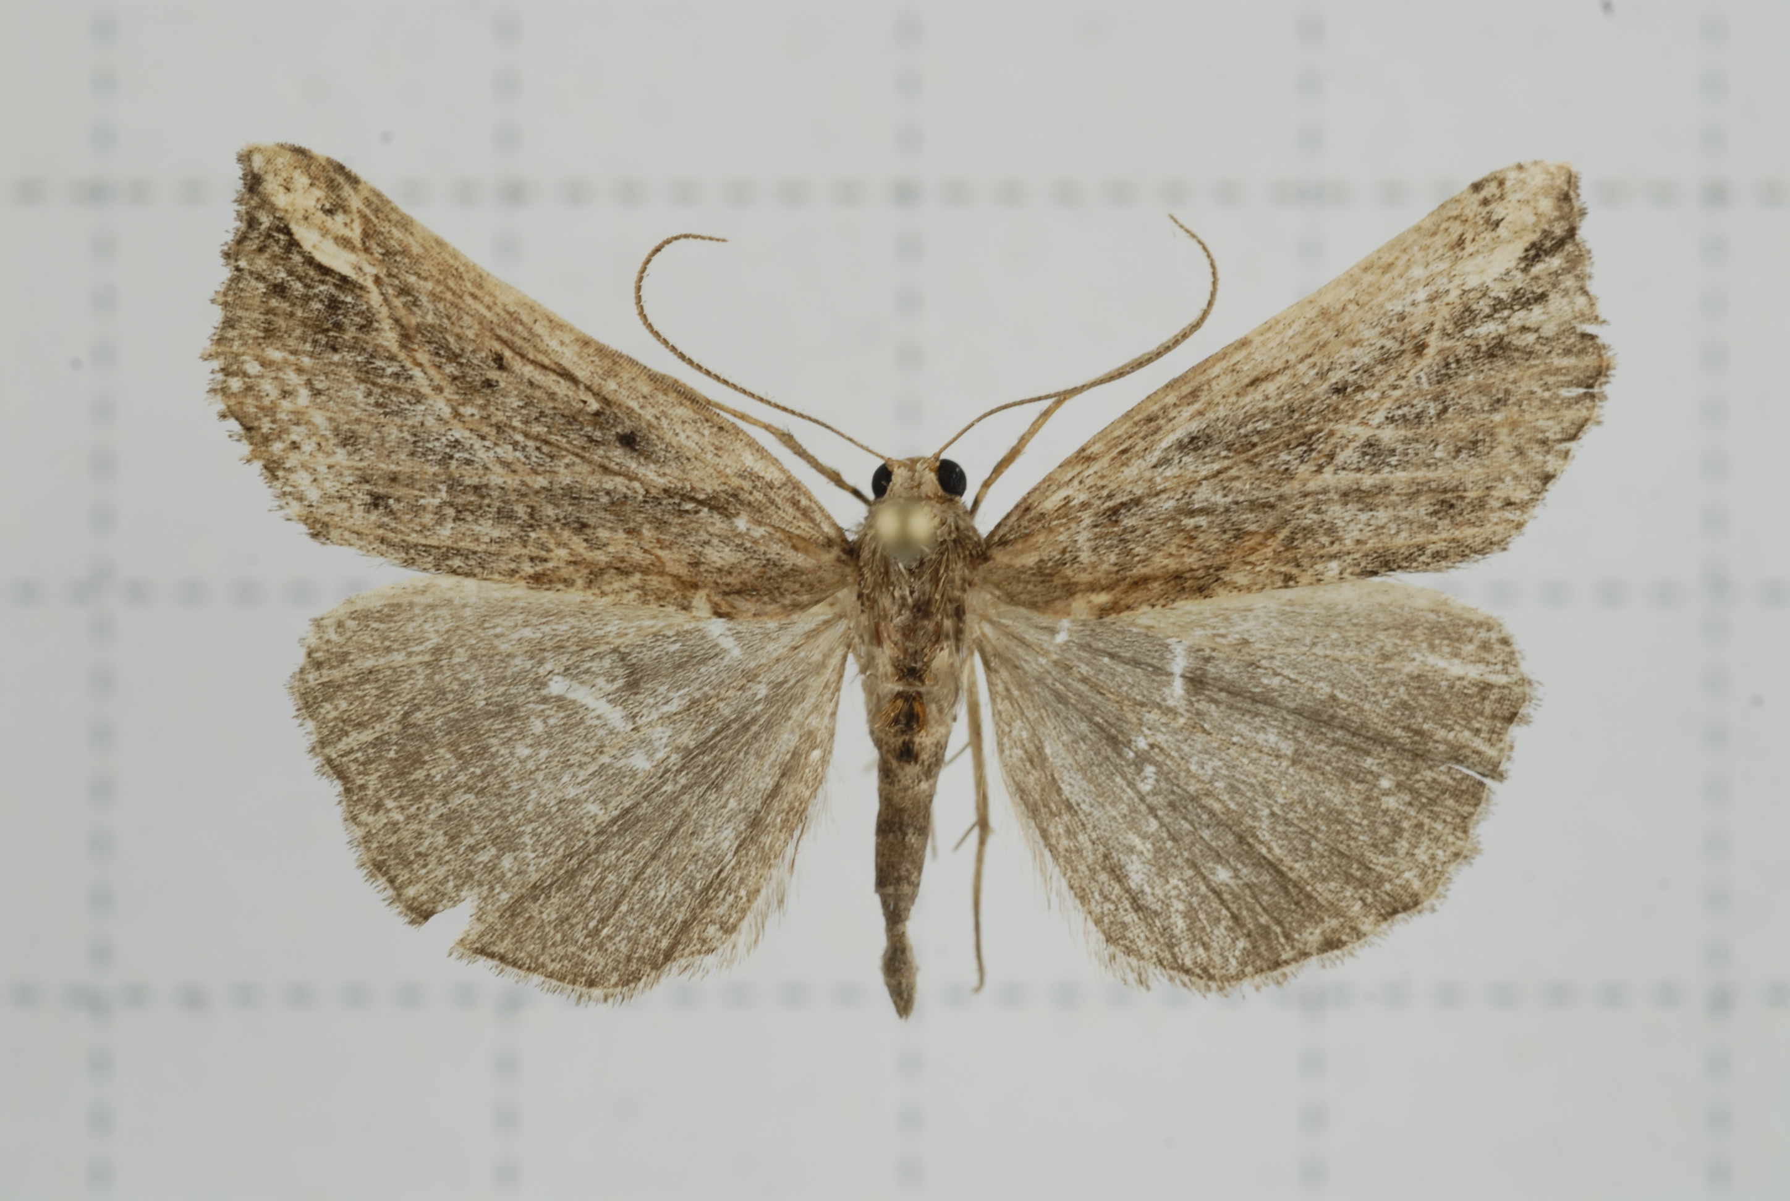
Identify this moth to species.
Hypena lignealis
